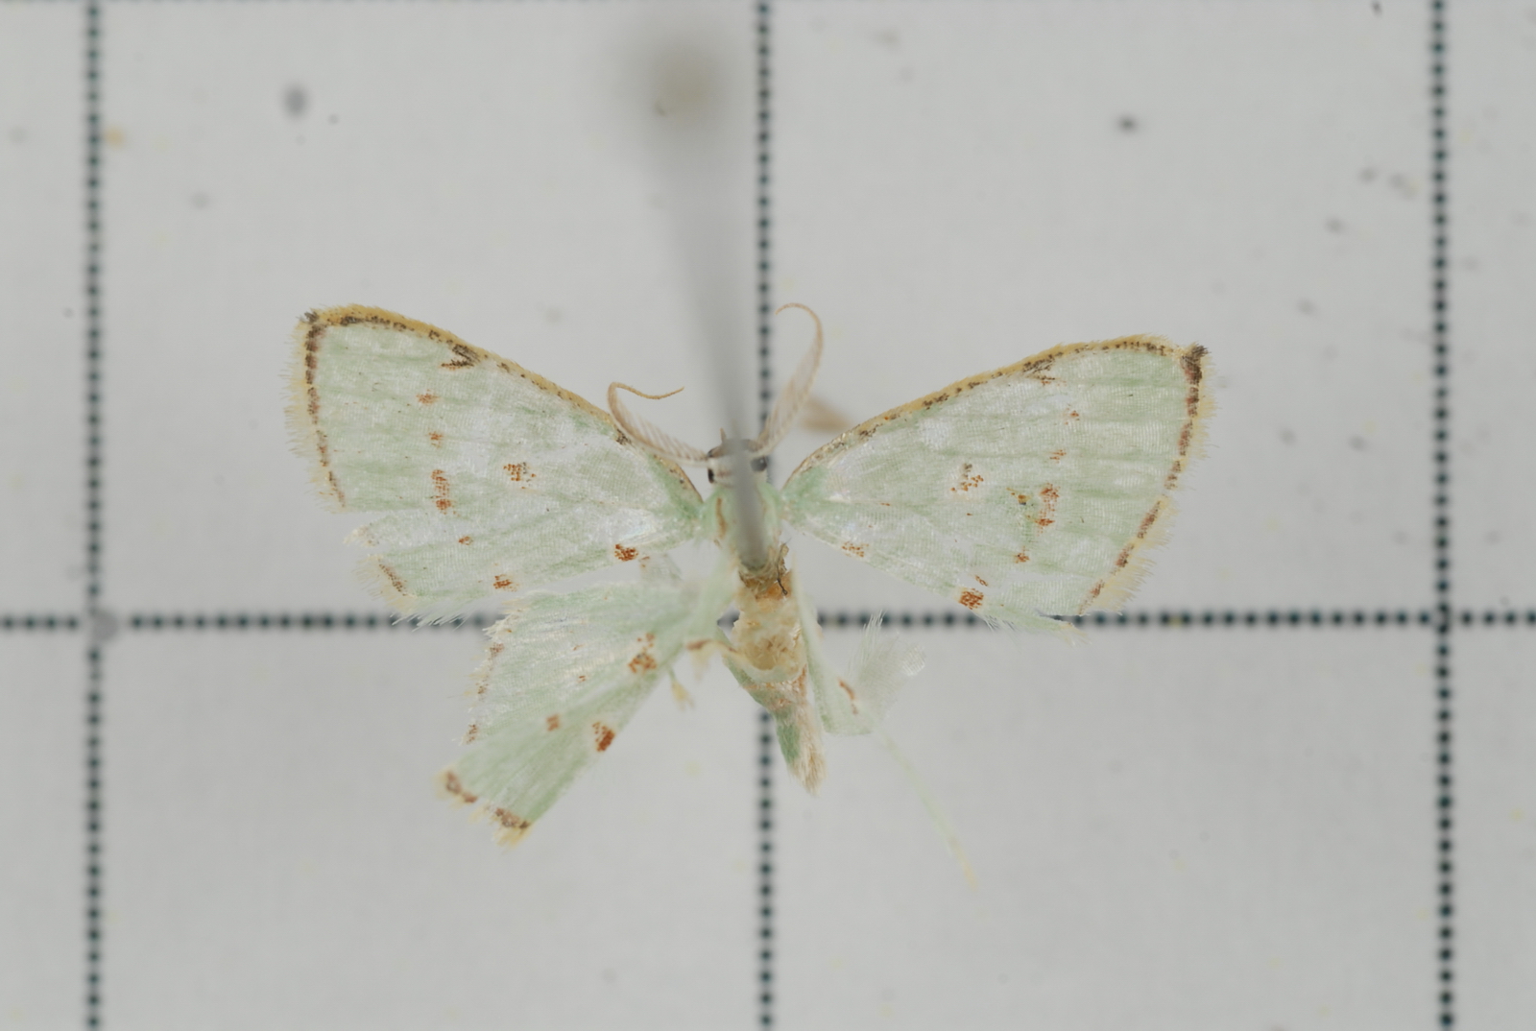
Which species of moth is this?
Comostola laesaria
